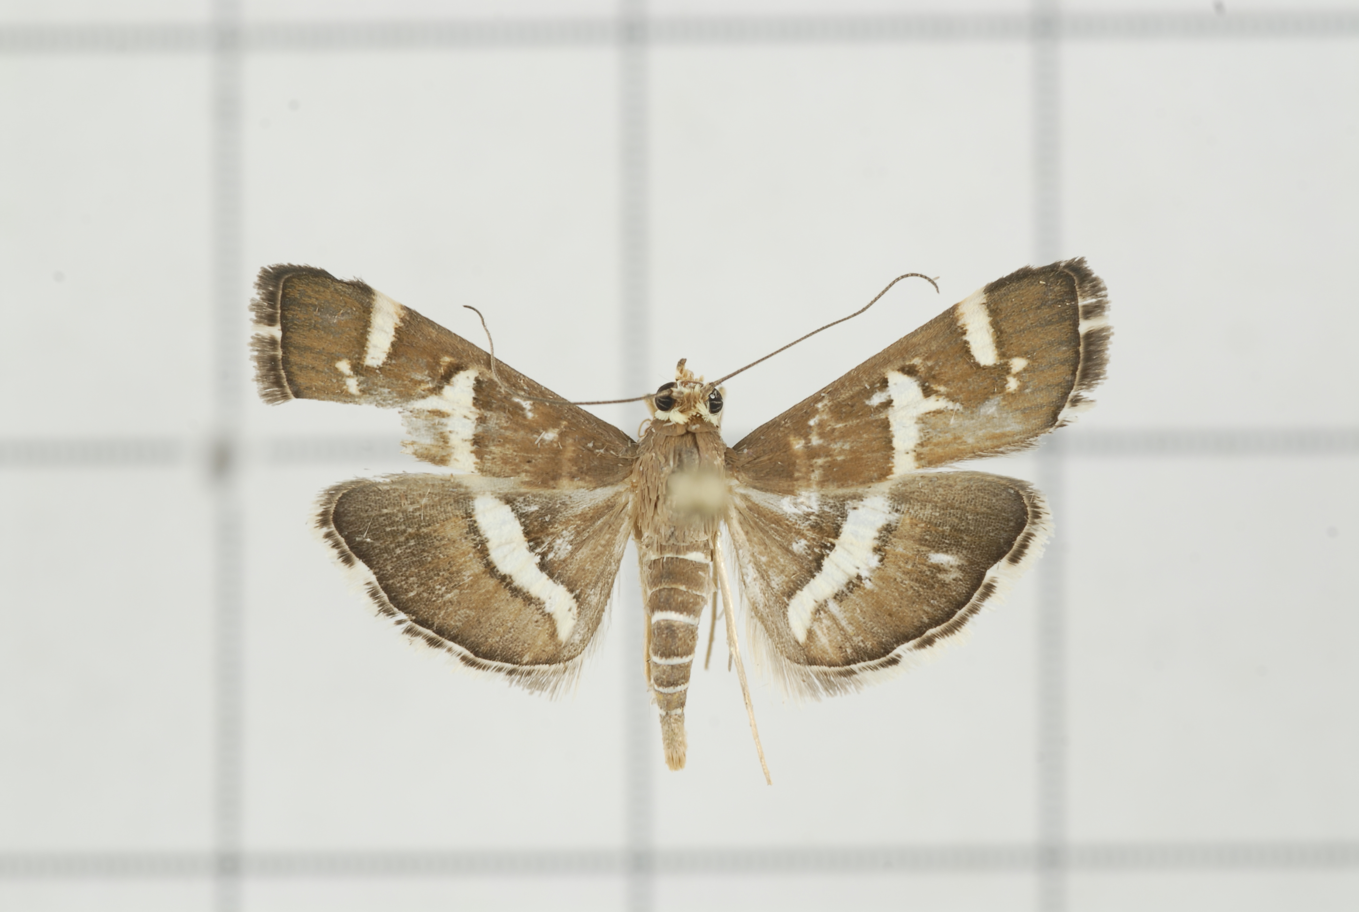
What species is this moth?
Spoladea recurvalis
